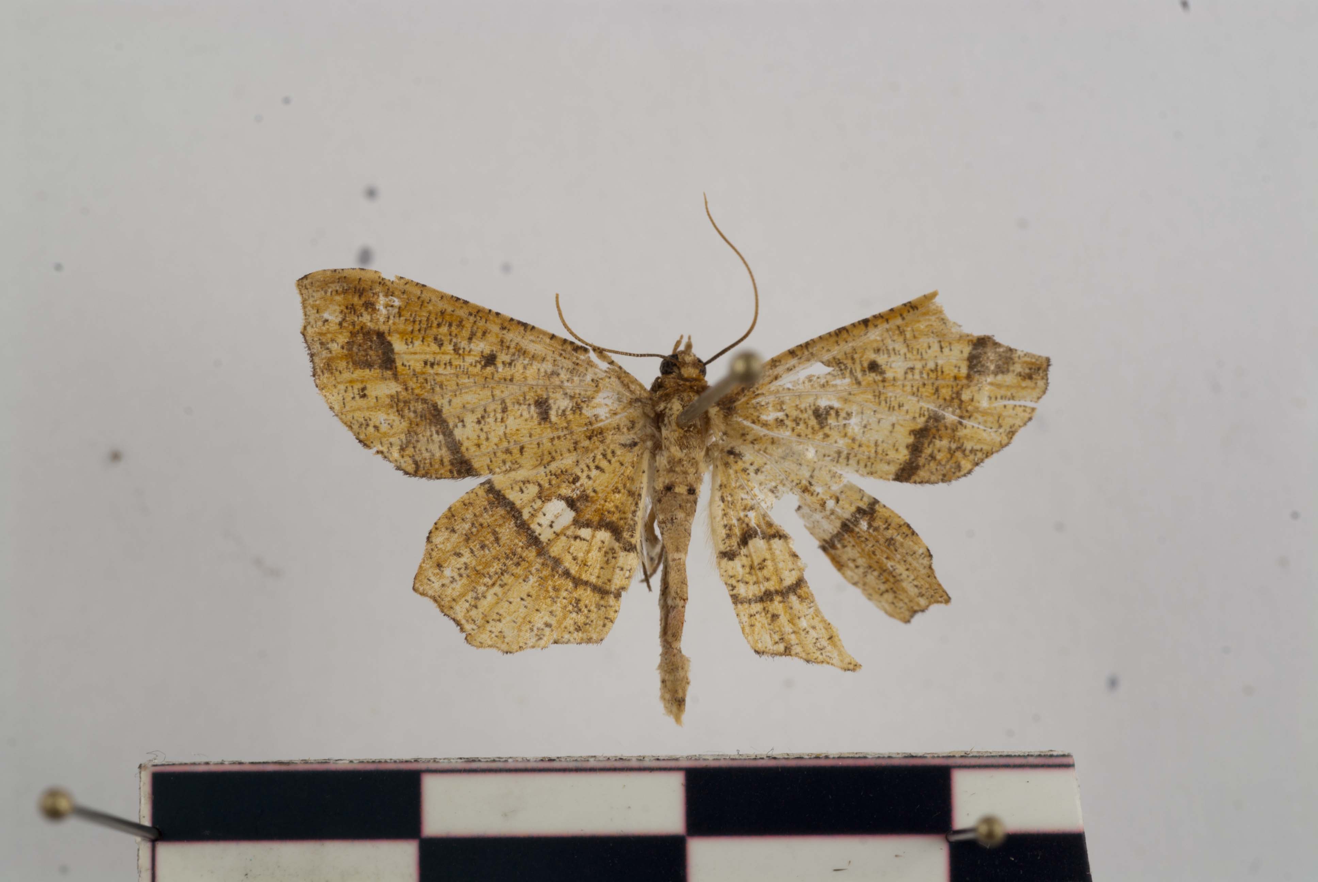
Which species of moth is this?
Entomopteryx combusta combusta
